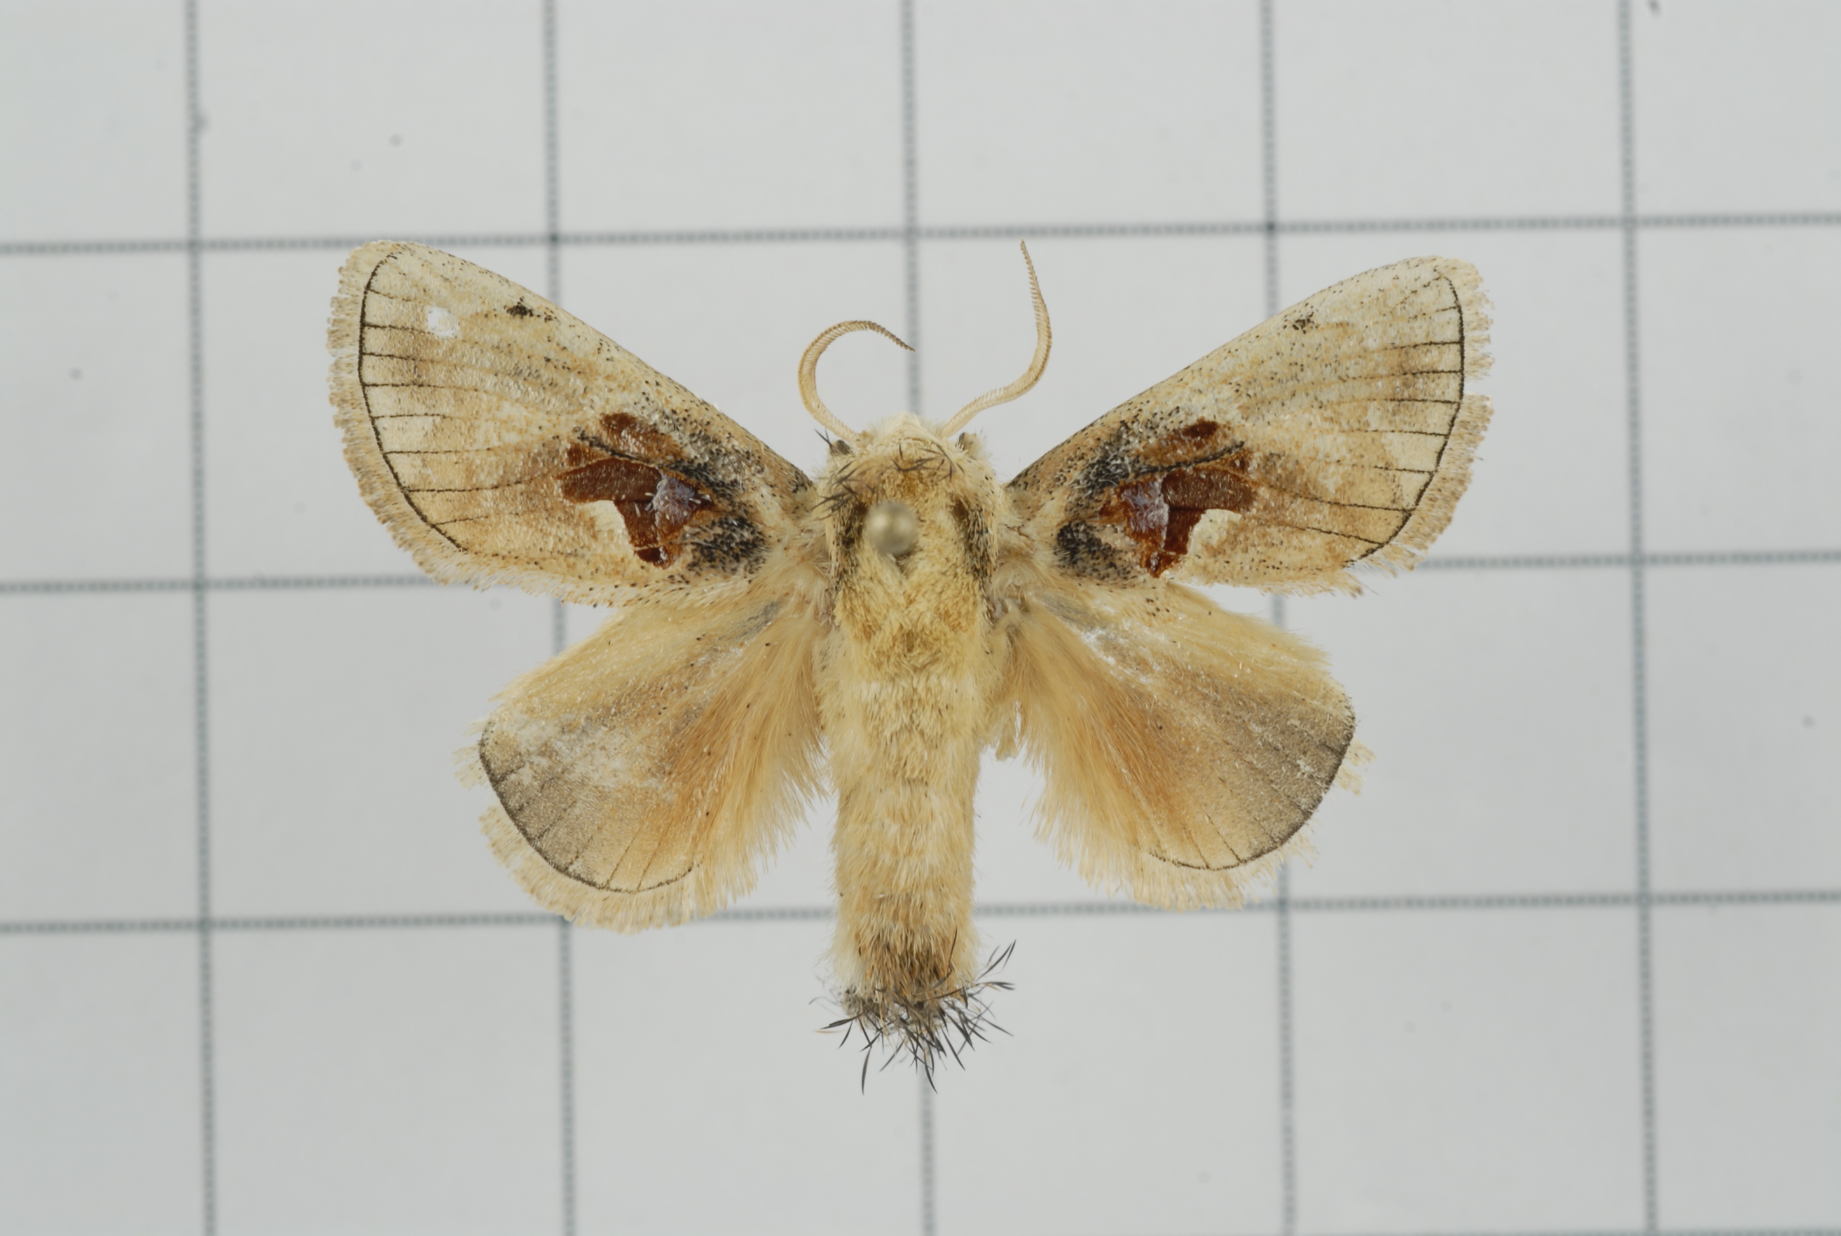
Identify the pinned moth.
Chalcoscelides castaneipars
